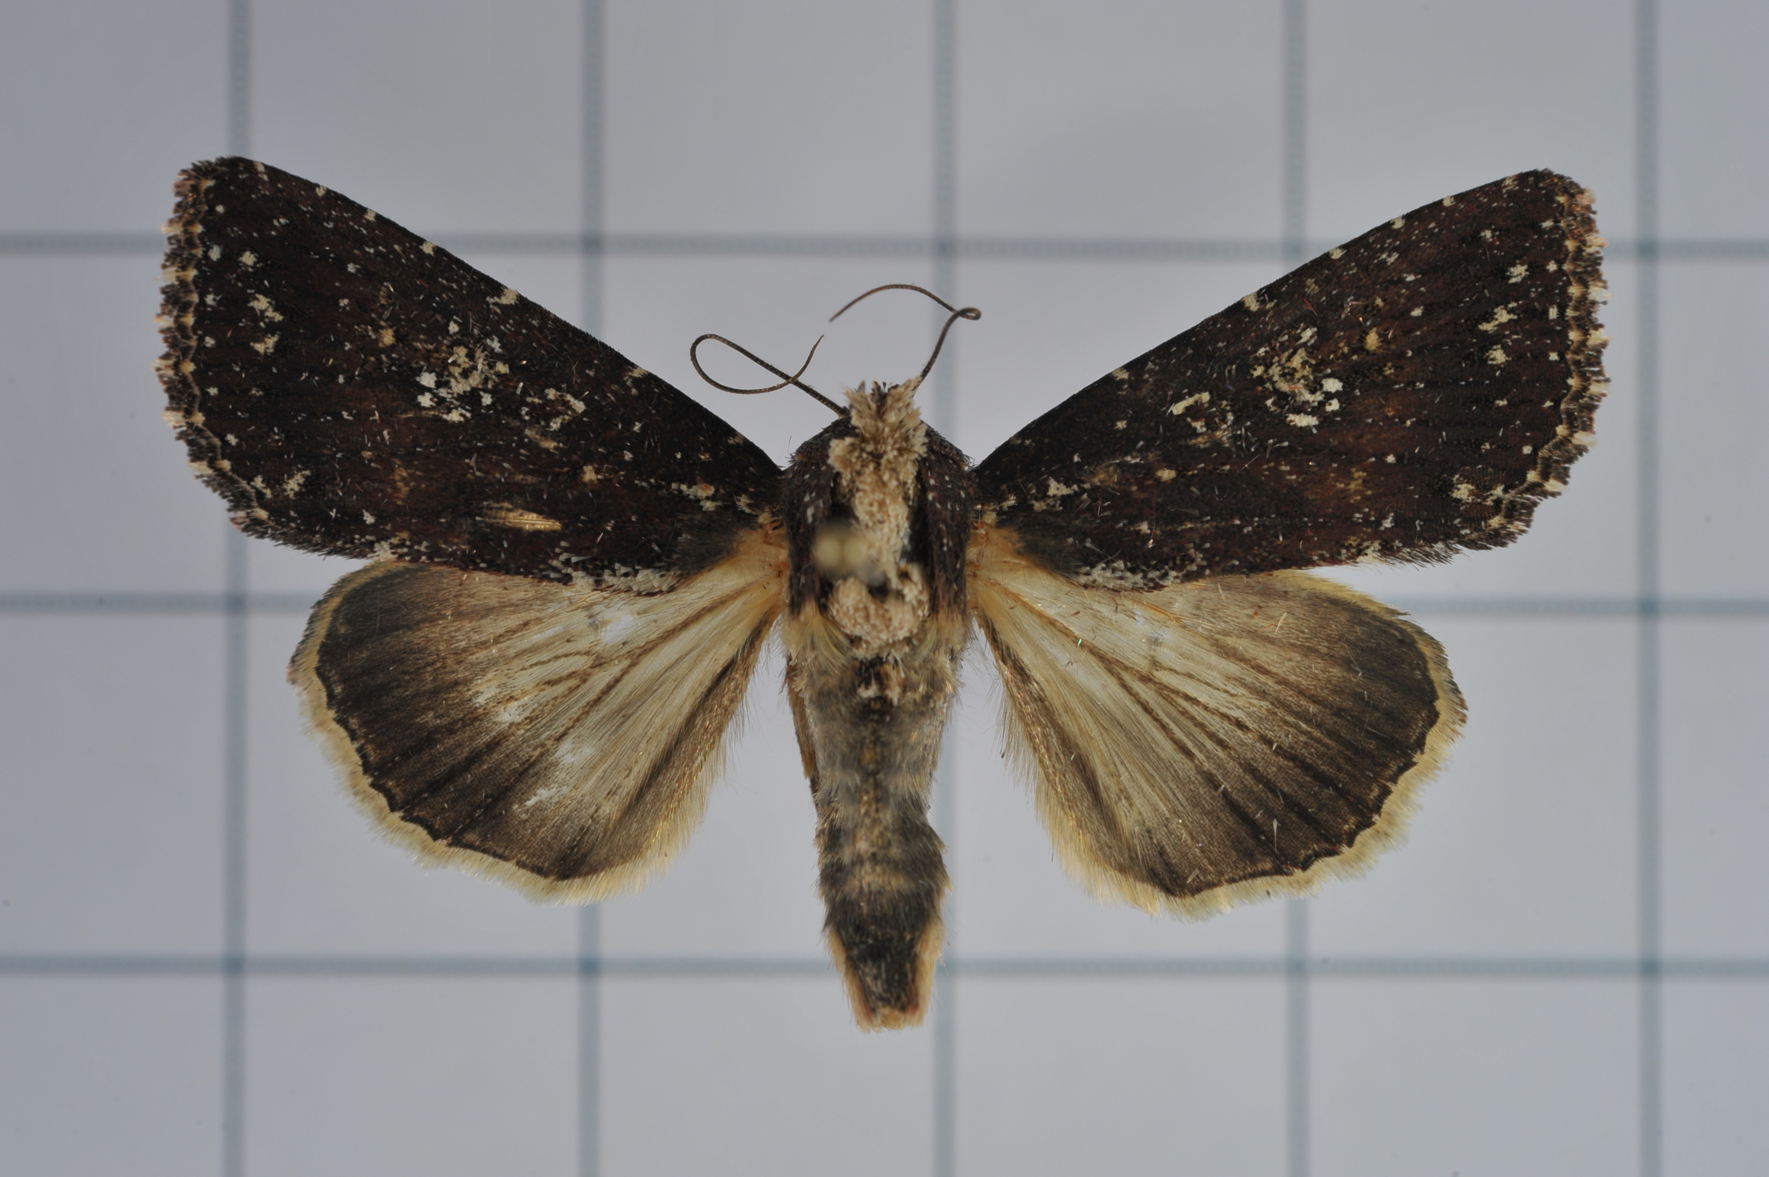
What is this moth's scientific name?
Condica albigutta
